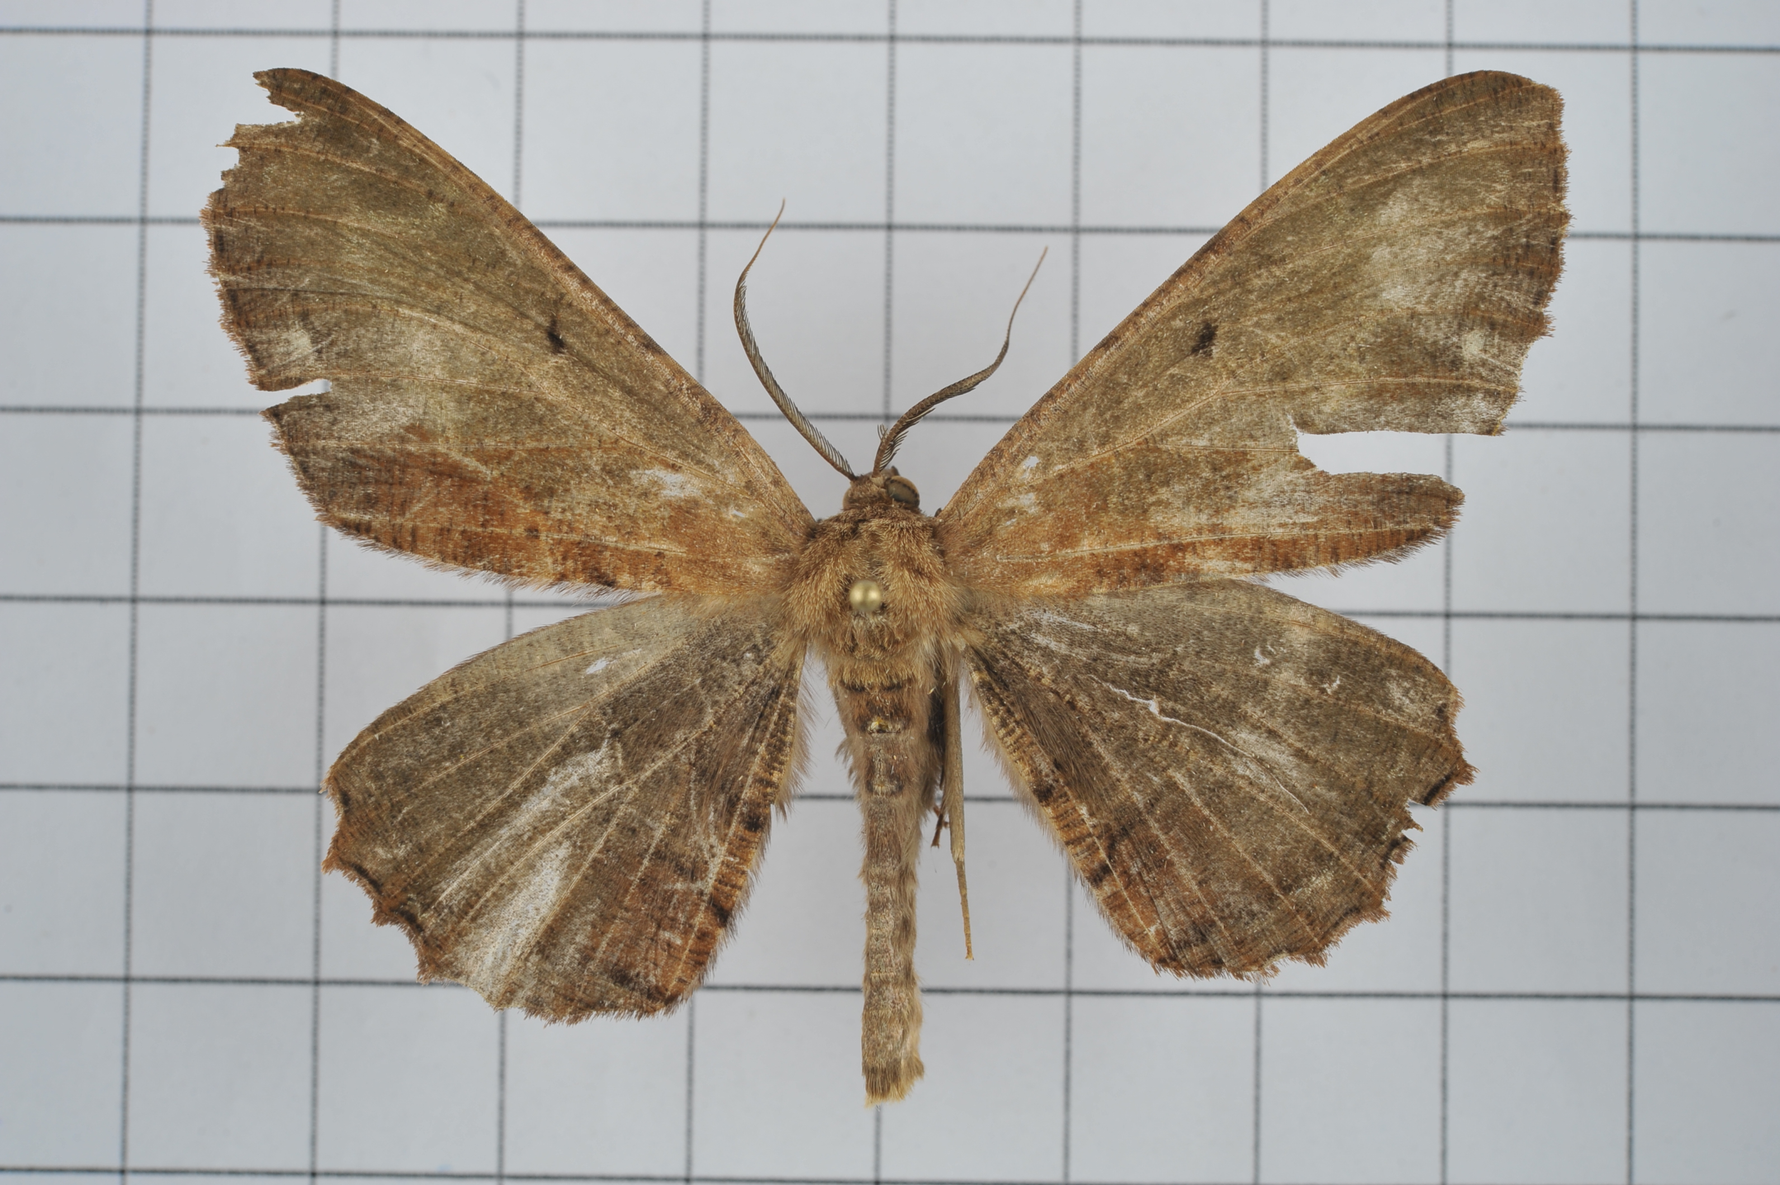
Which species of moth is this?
Chorodna creataria
